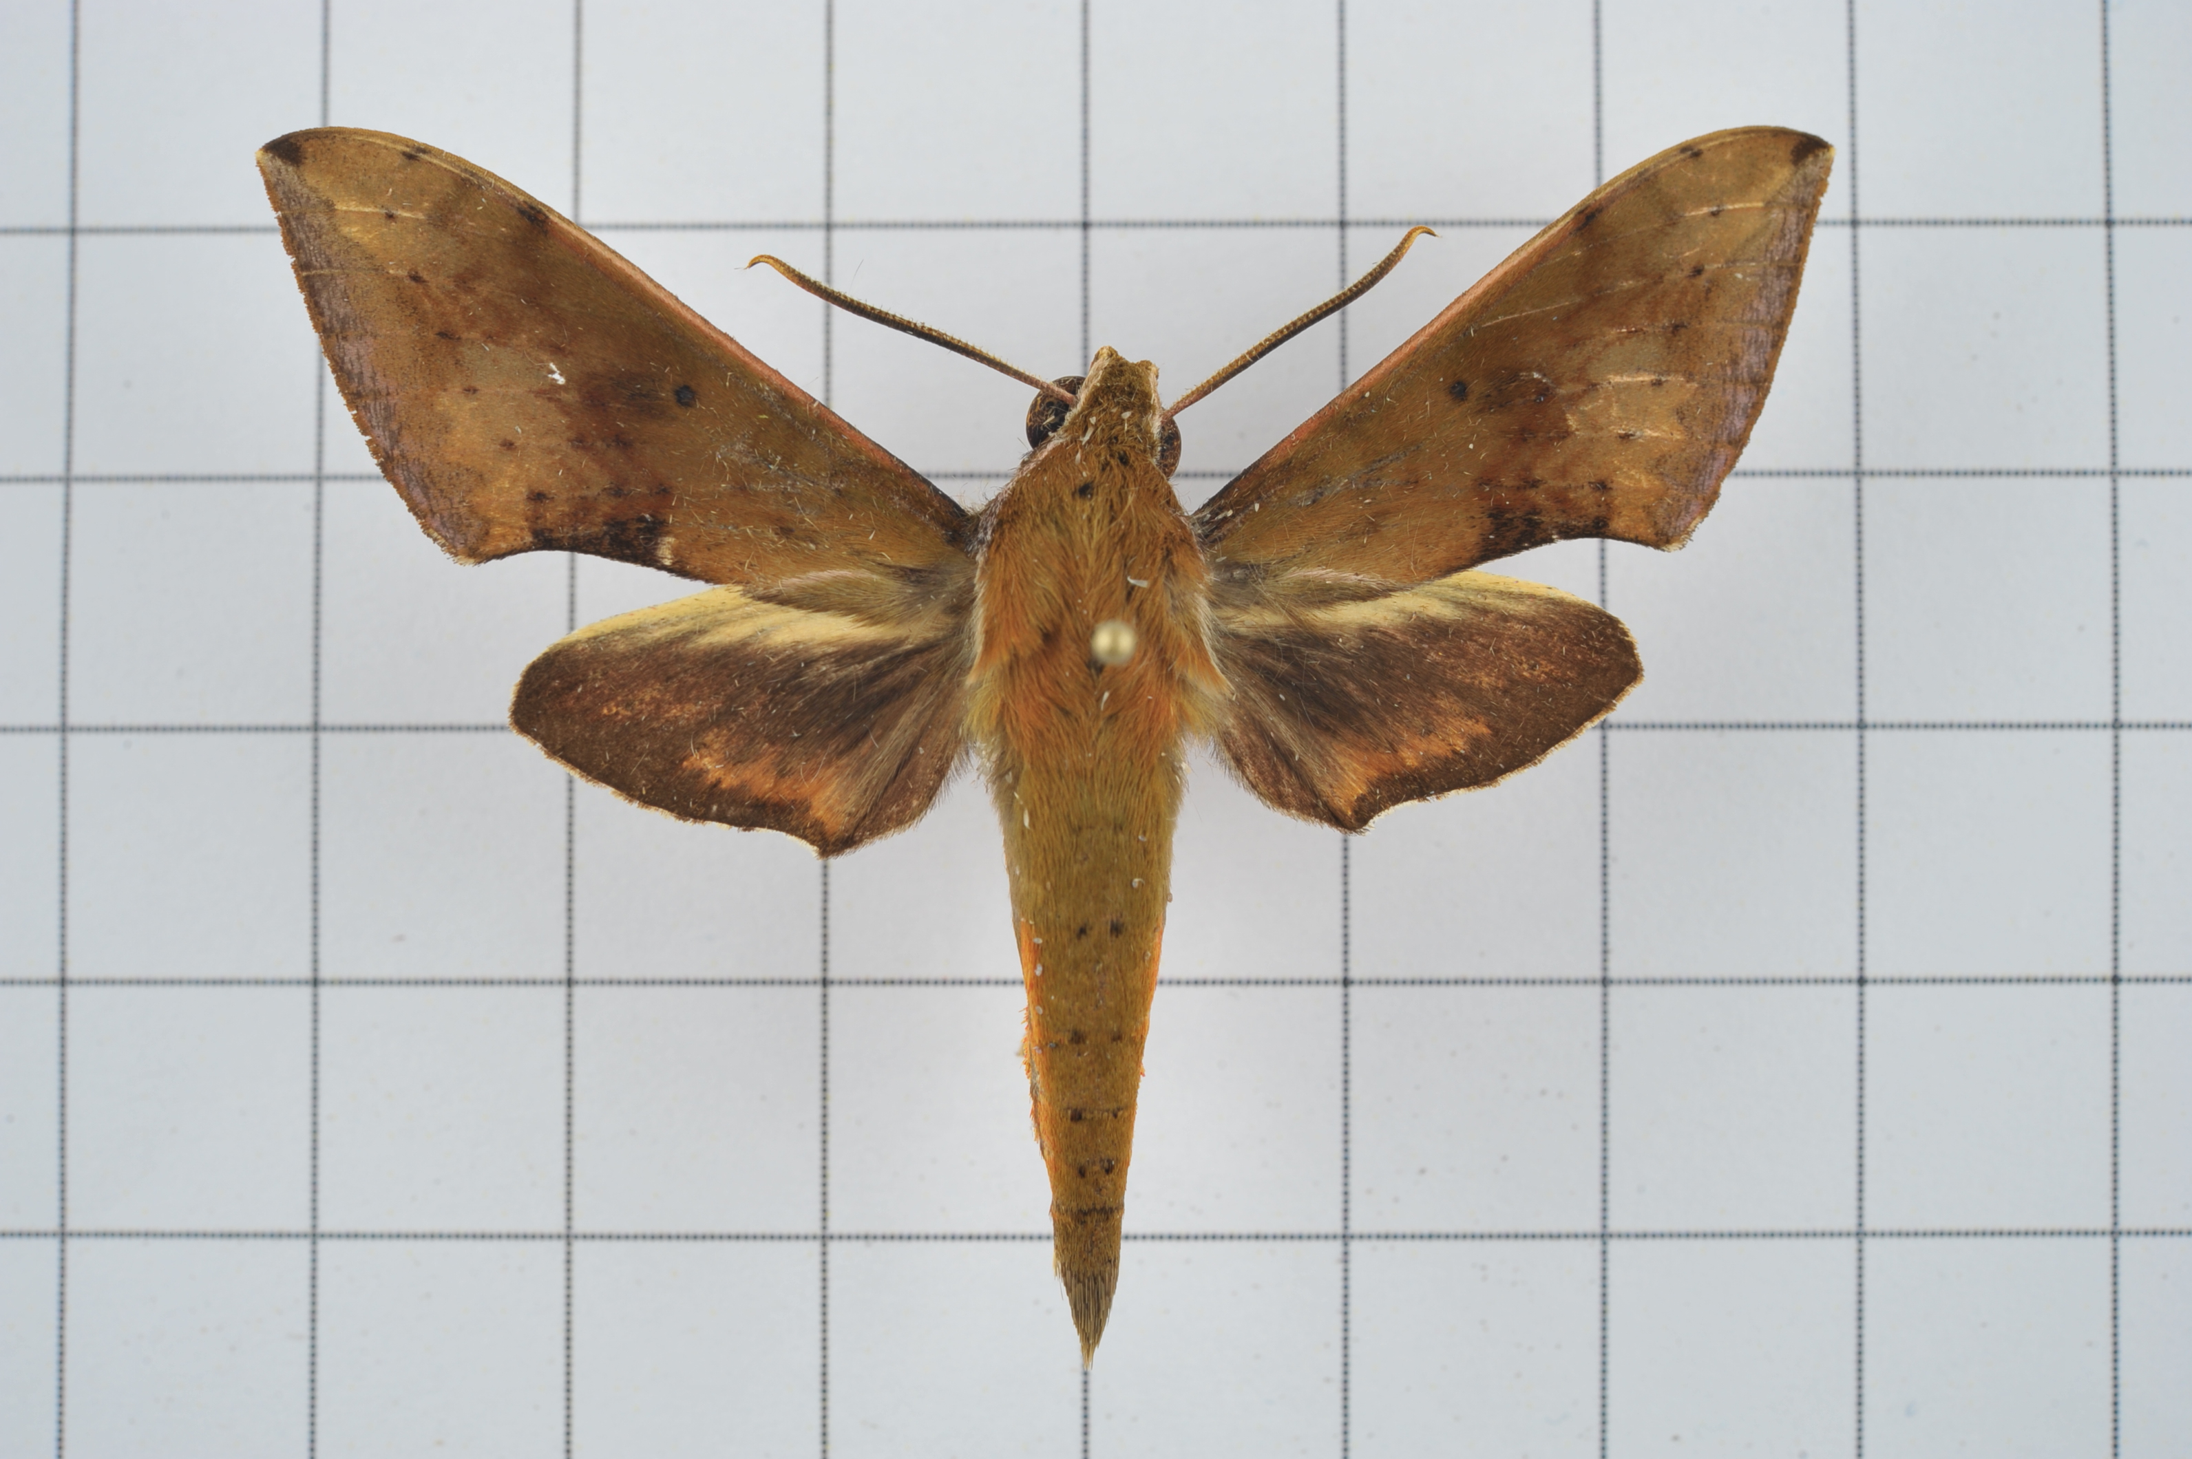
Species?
Rhagastis castor formosana
